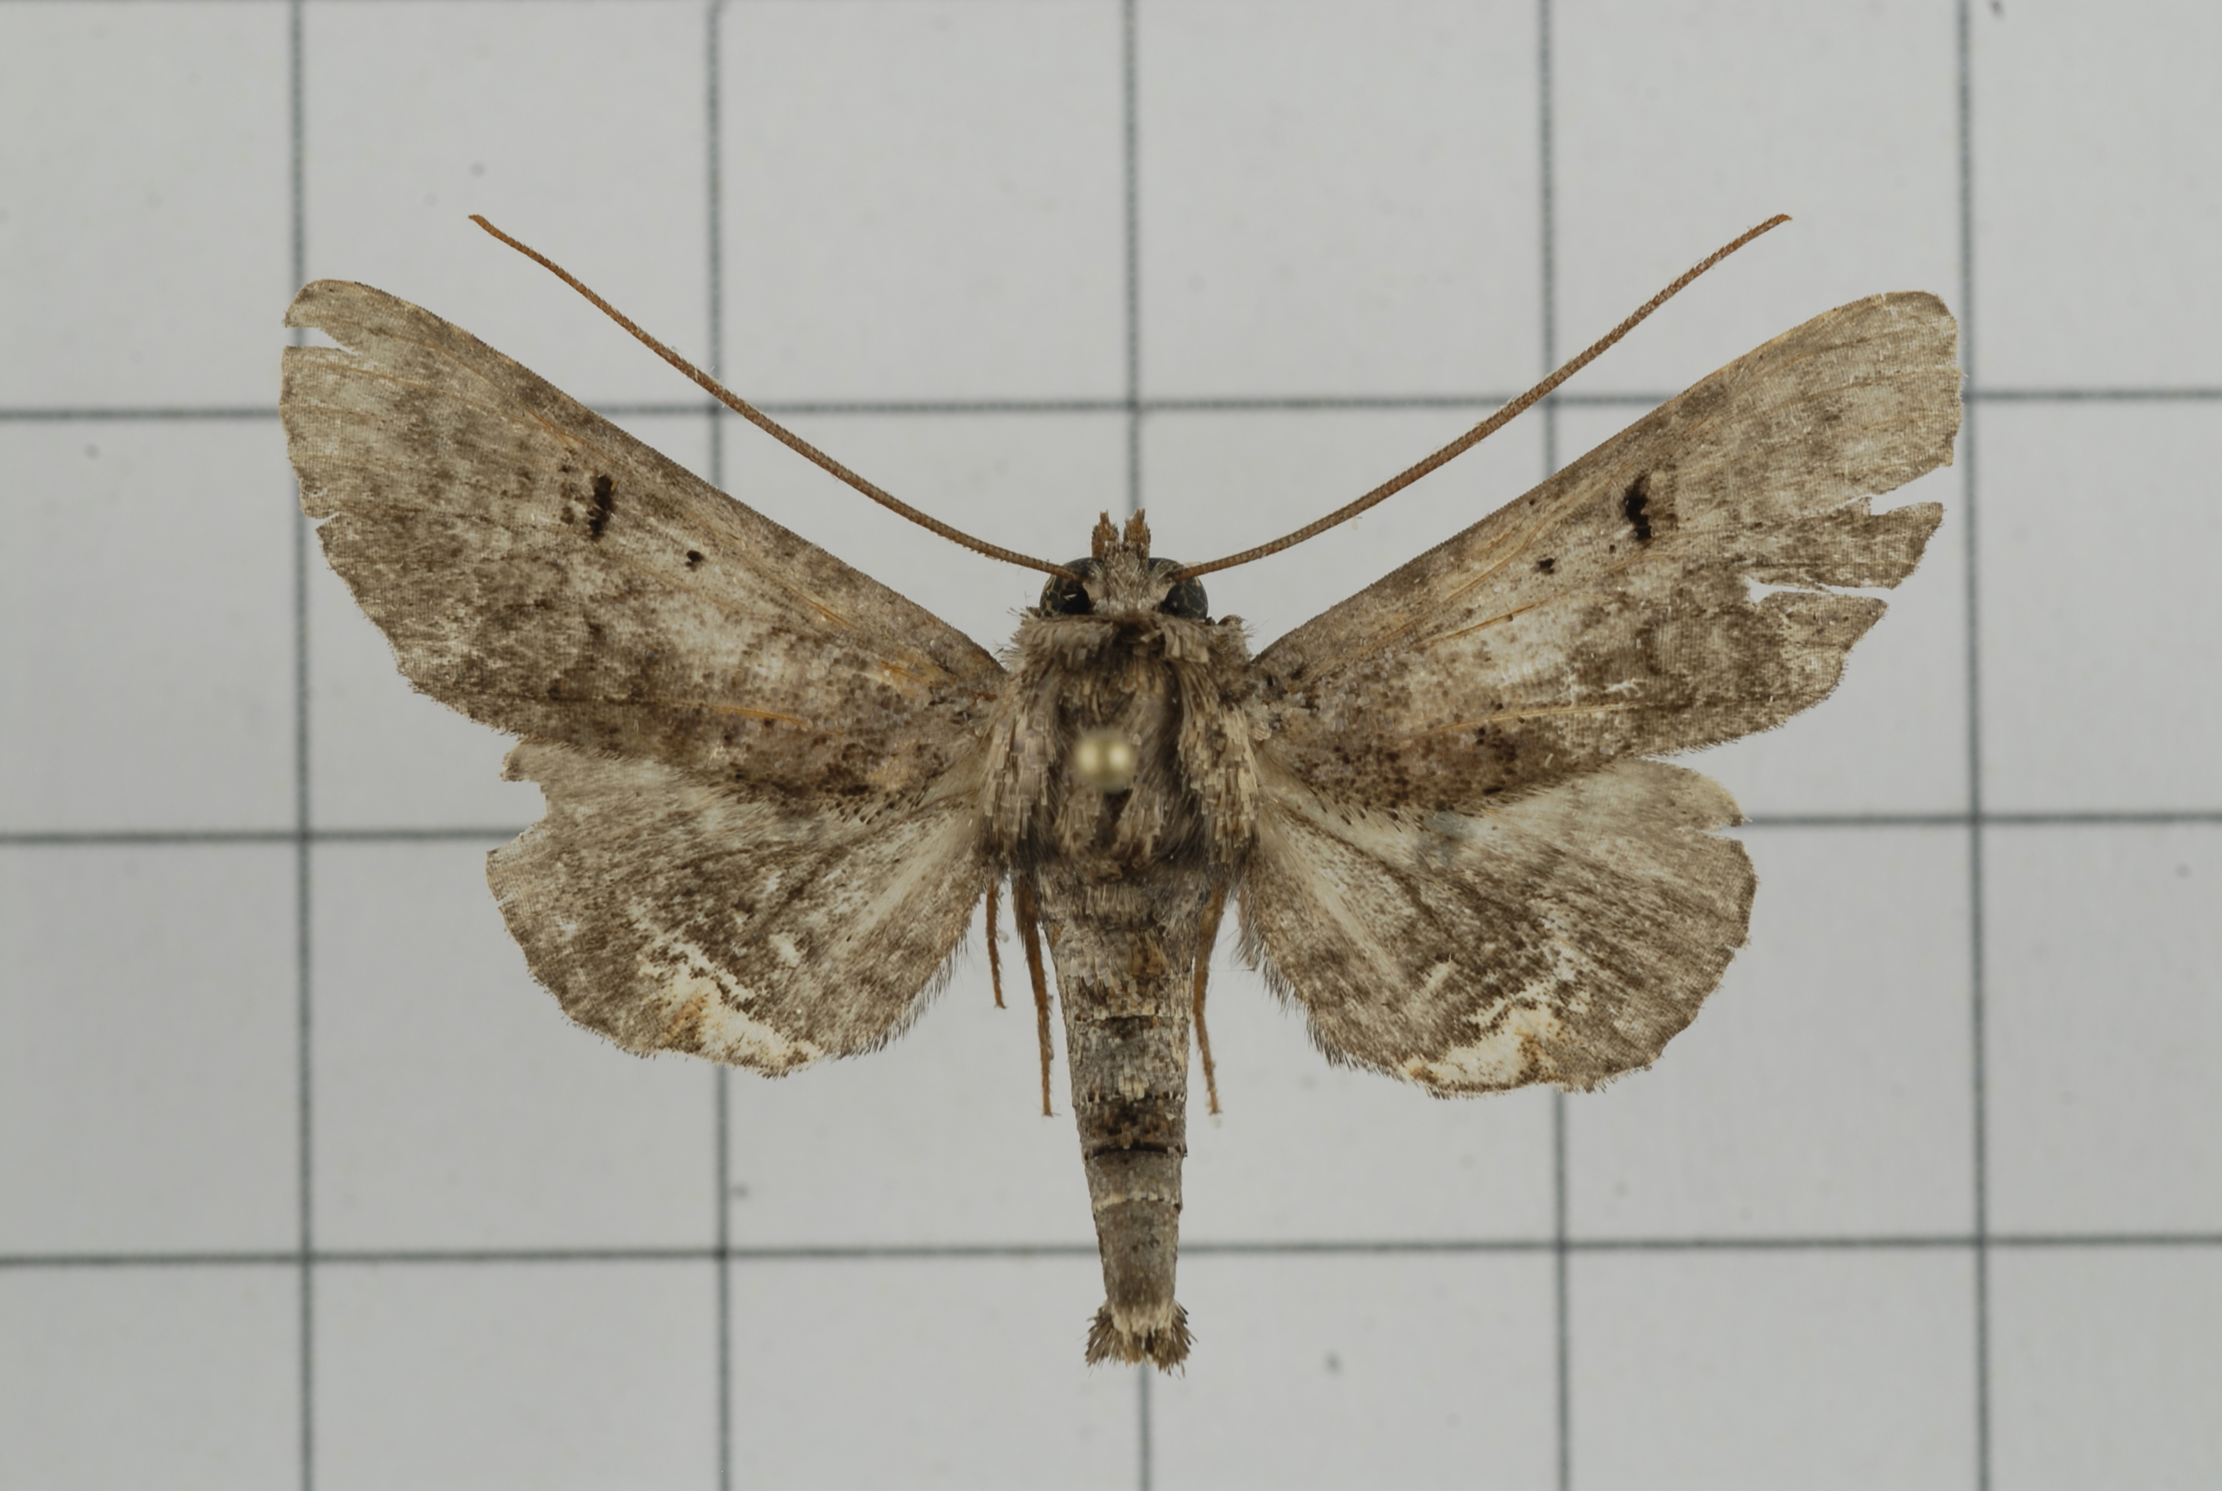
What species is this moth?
Anuga supraconstricta
